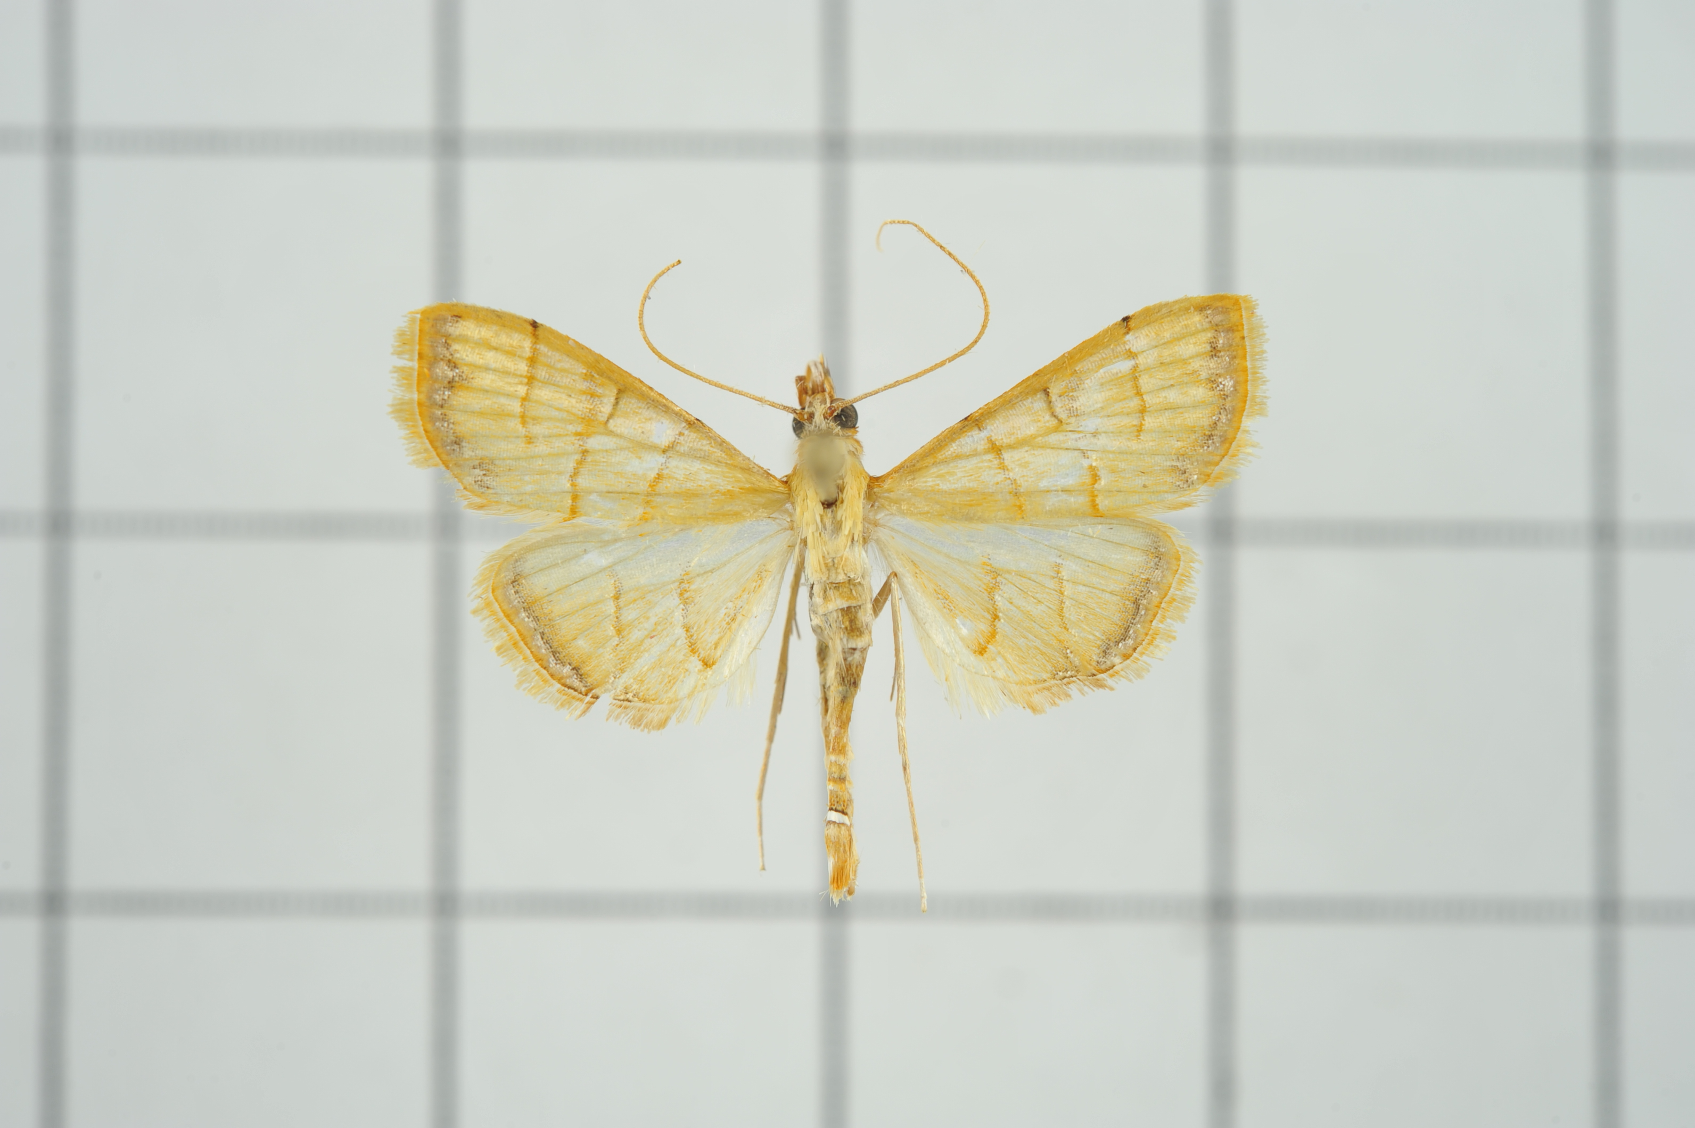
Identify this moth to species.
Pagyda lustralis
